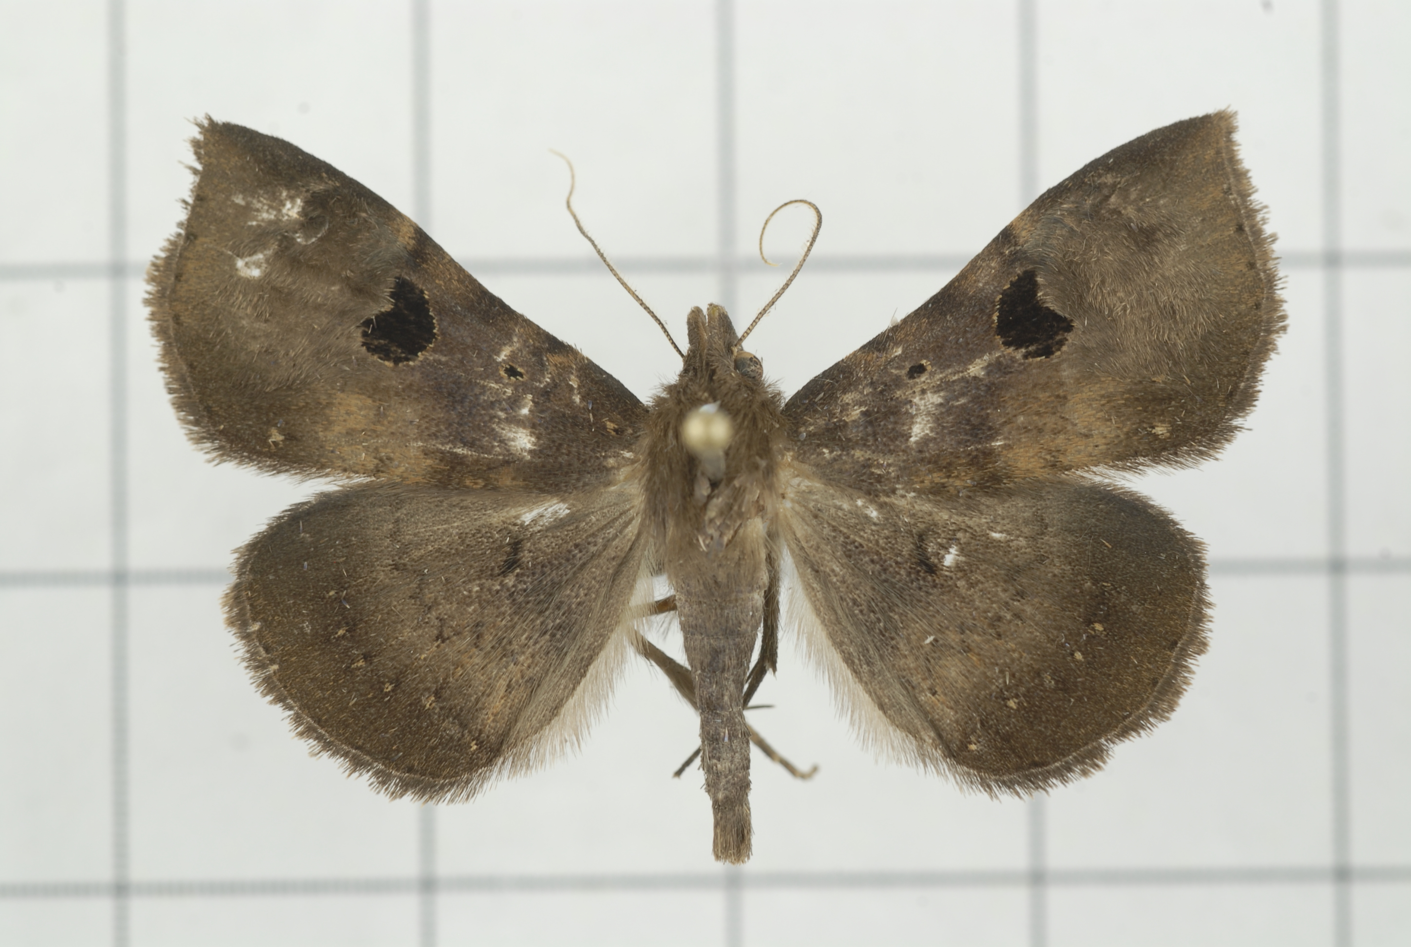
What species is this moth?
Mosopia punctilinea
